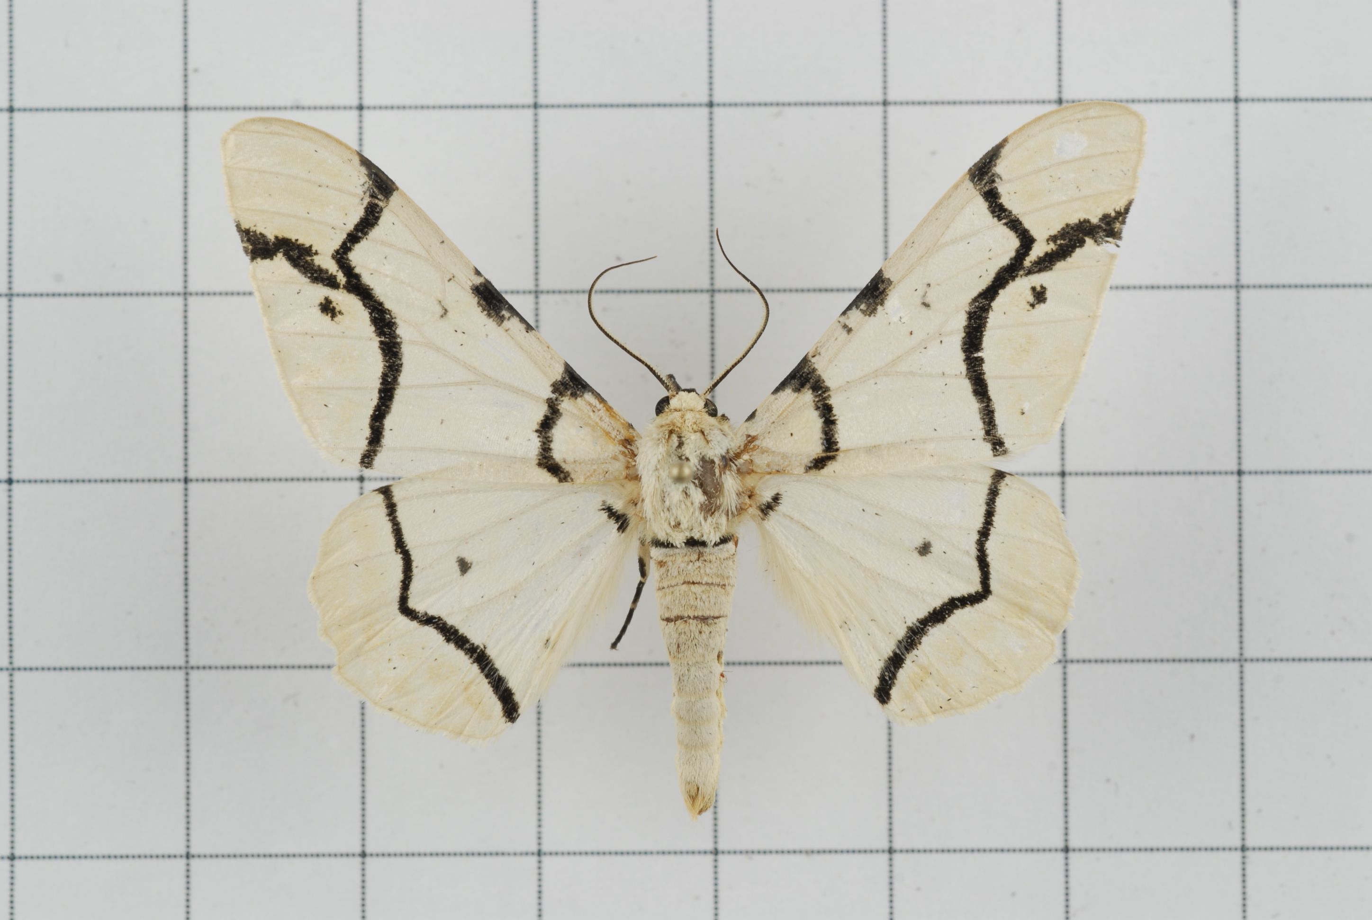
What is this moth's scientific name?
Biston perclara
